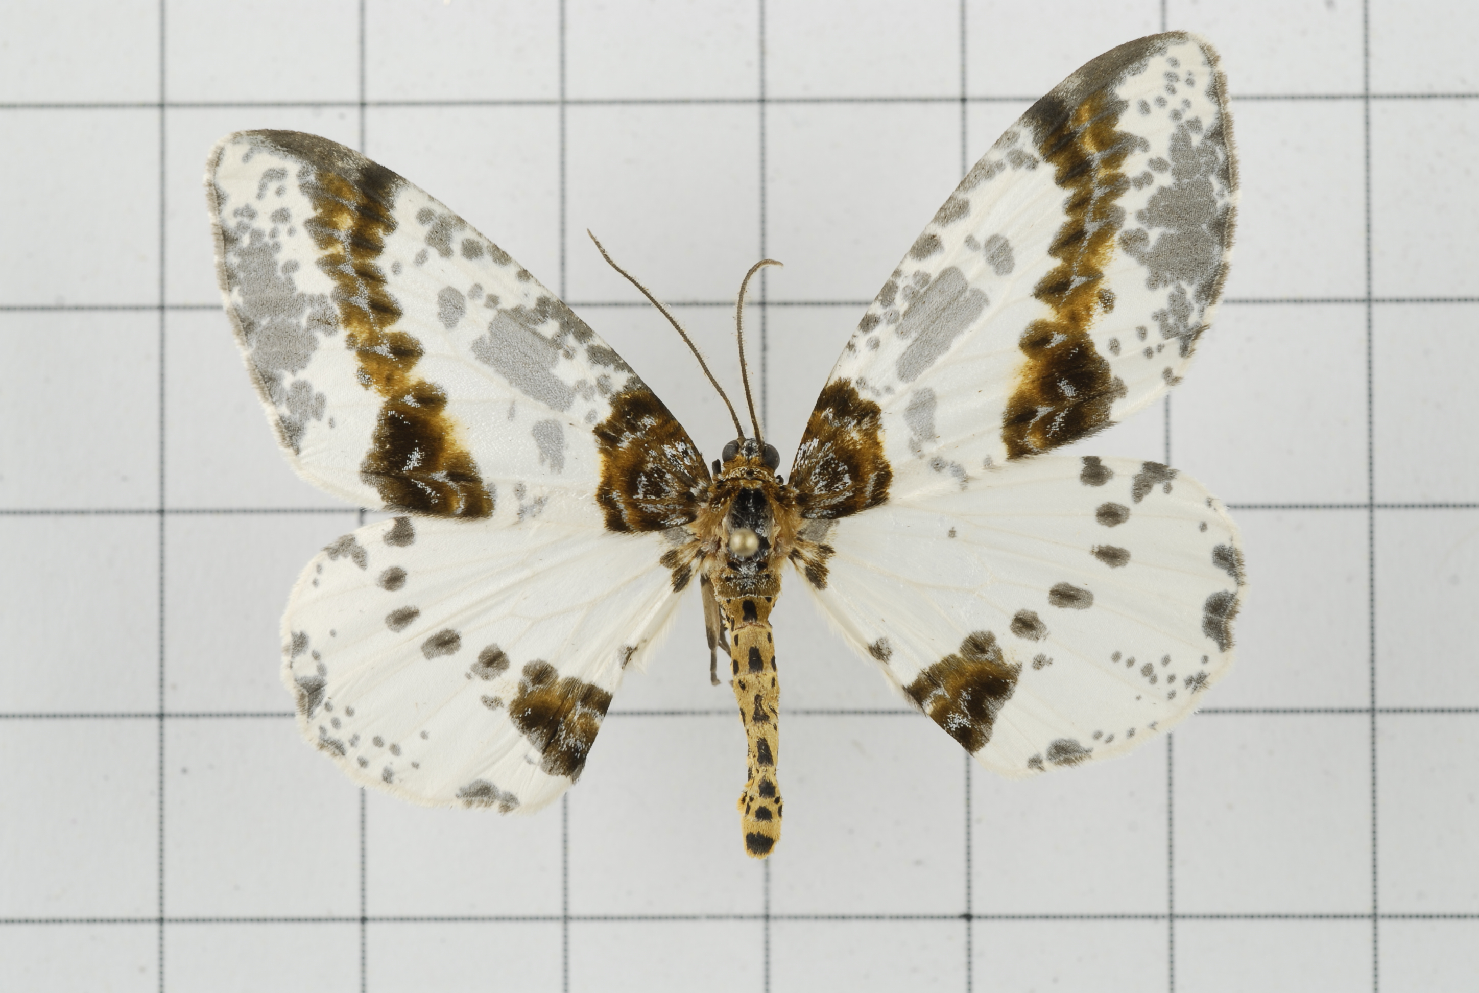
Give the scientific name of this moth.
Abraxas taiwanensis
